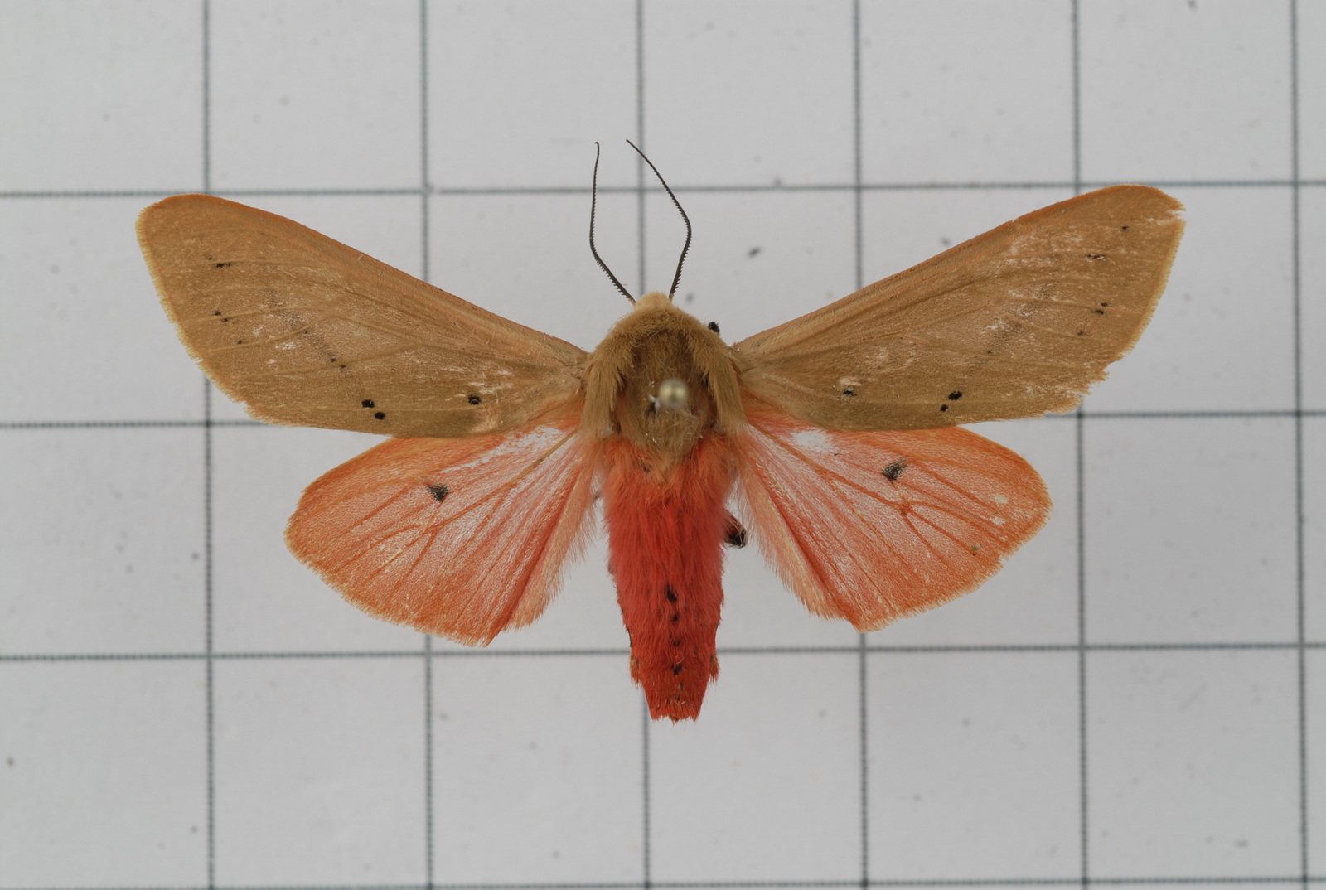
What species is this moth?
Spilarctia wilemani
